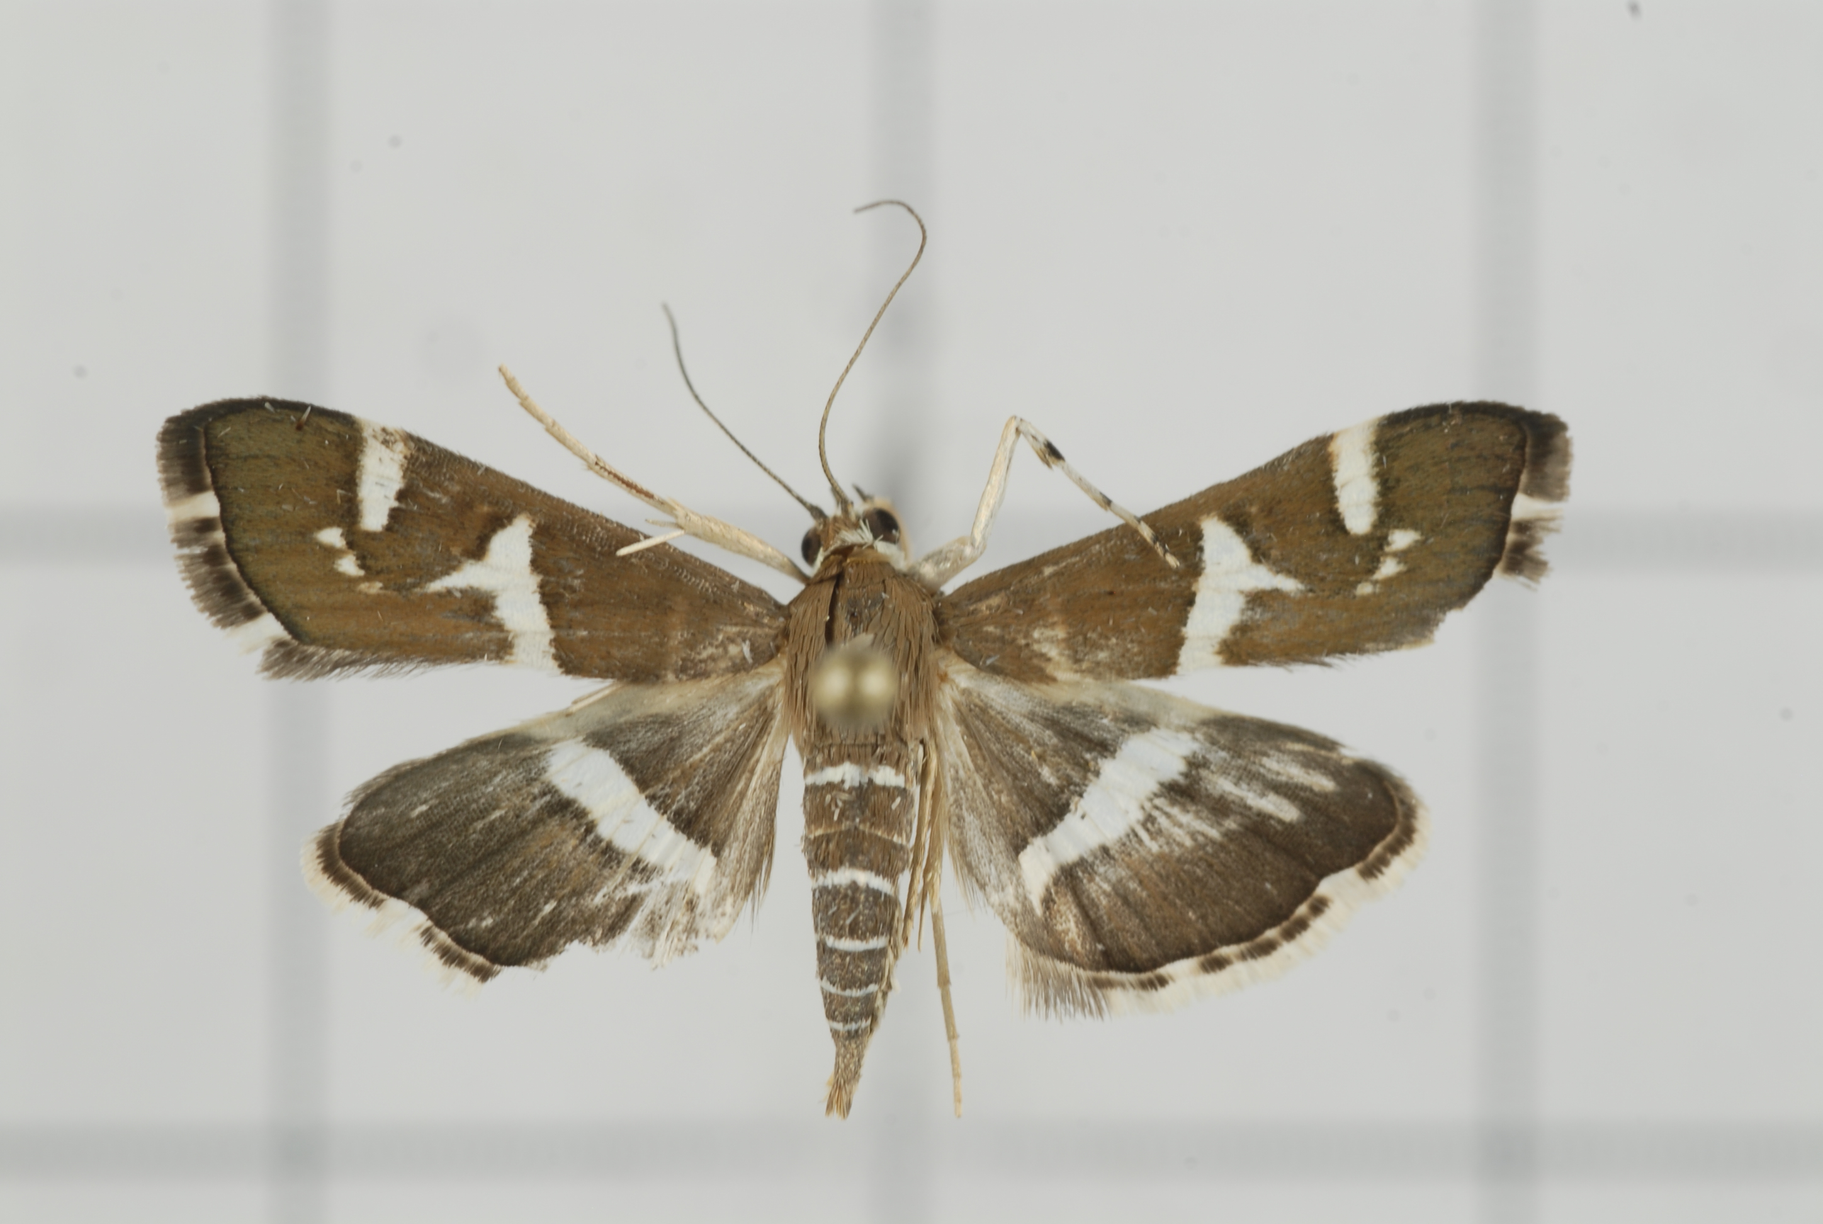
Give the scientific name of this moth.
Spoladea recurvalis
